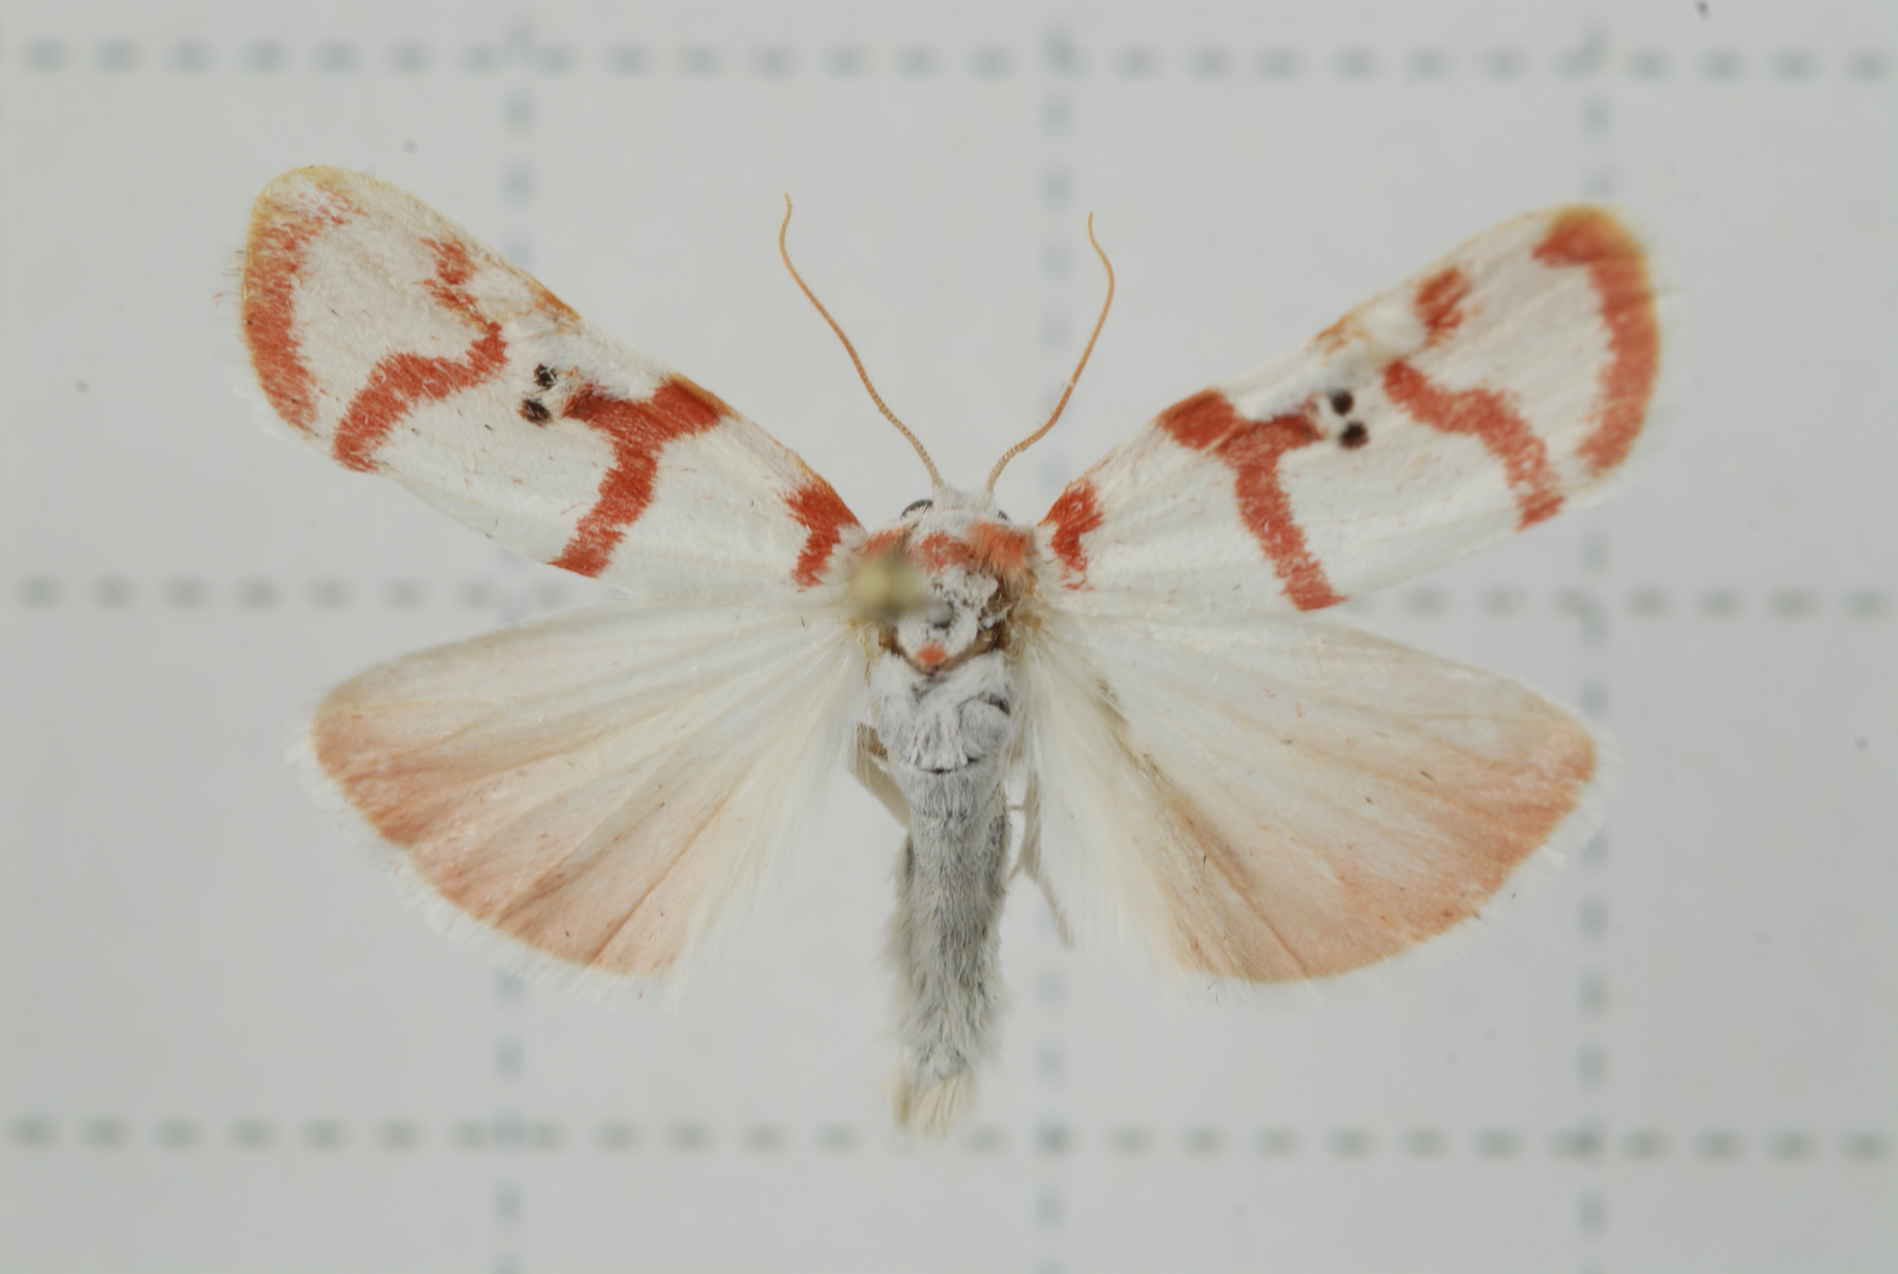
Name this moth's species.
Cyana hamata hamata
